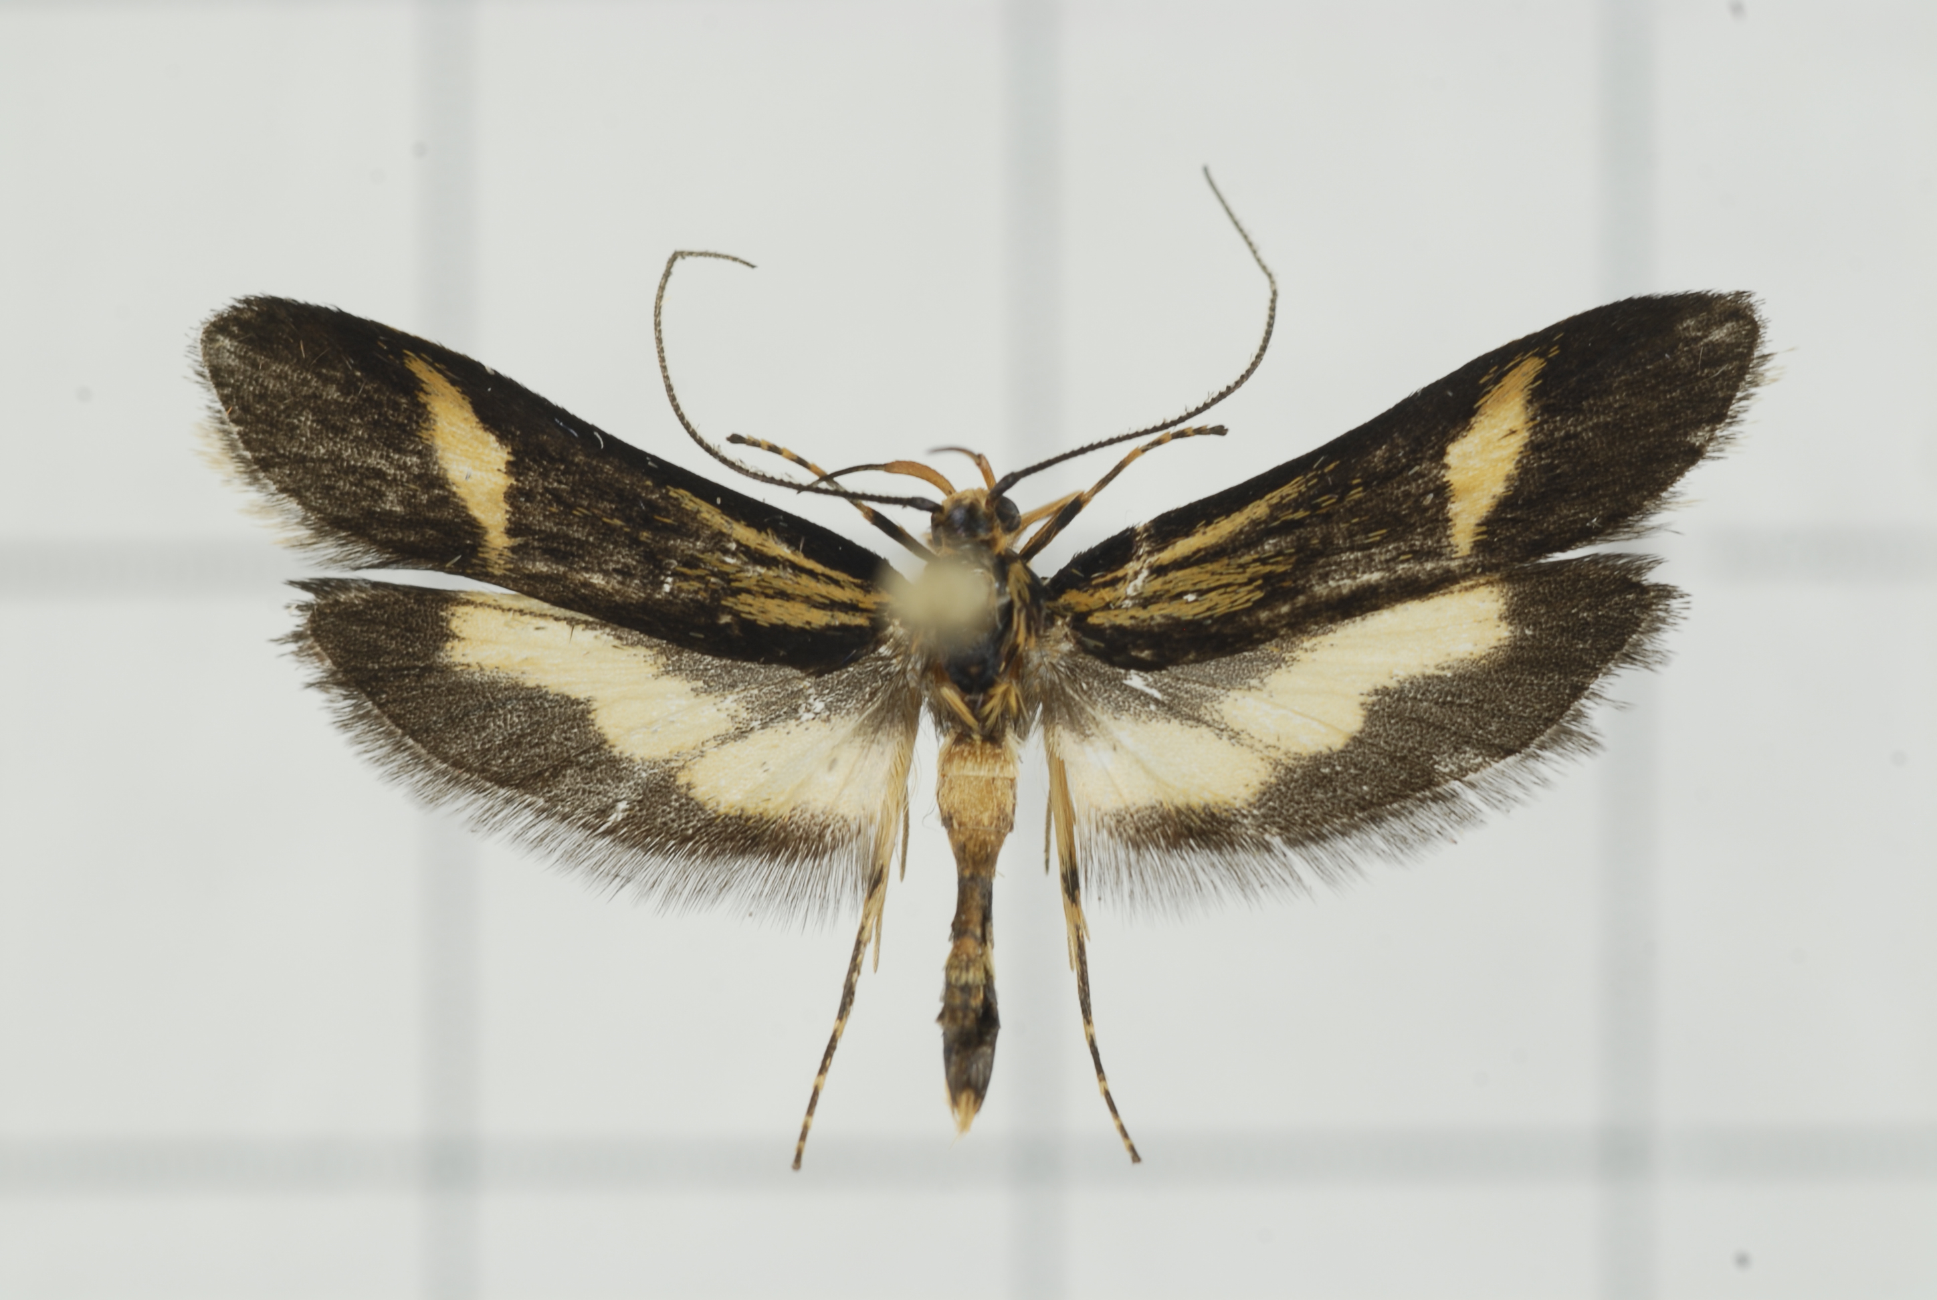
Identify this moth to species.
Formokamaga flavopicta
